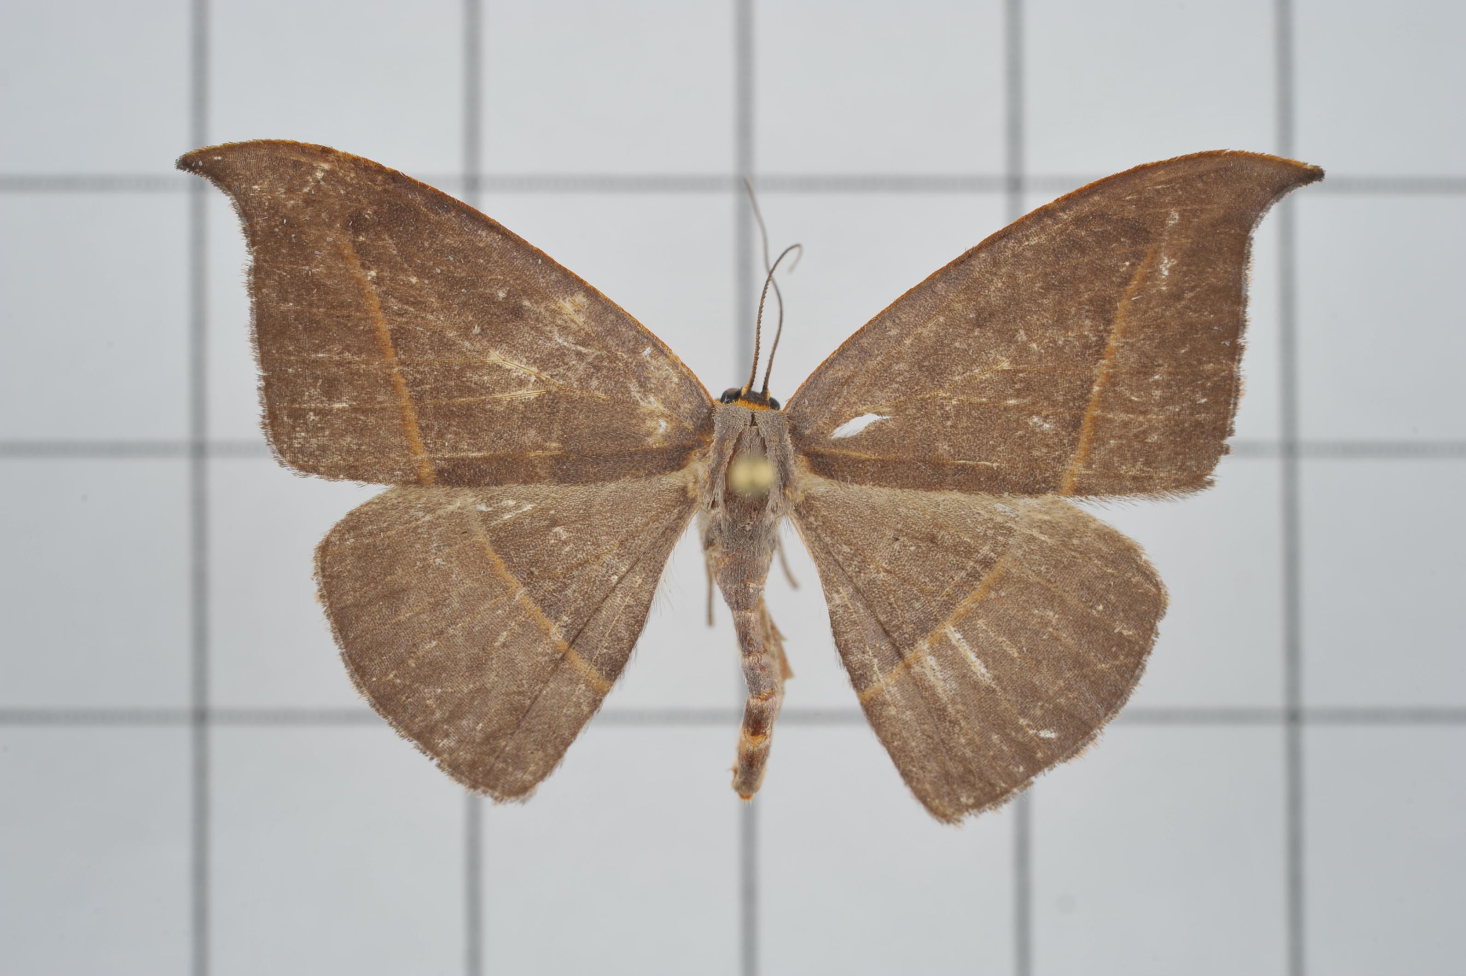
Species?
Microblepsis violacea
